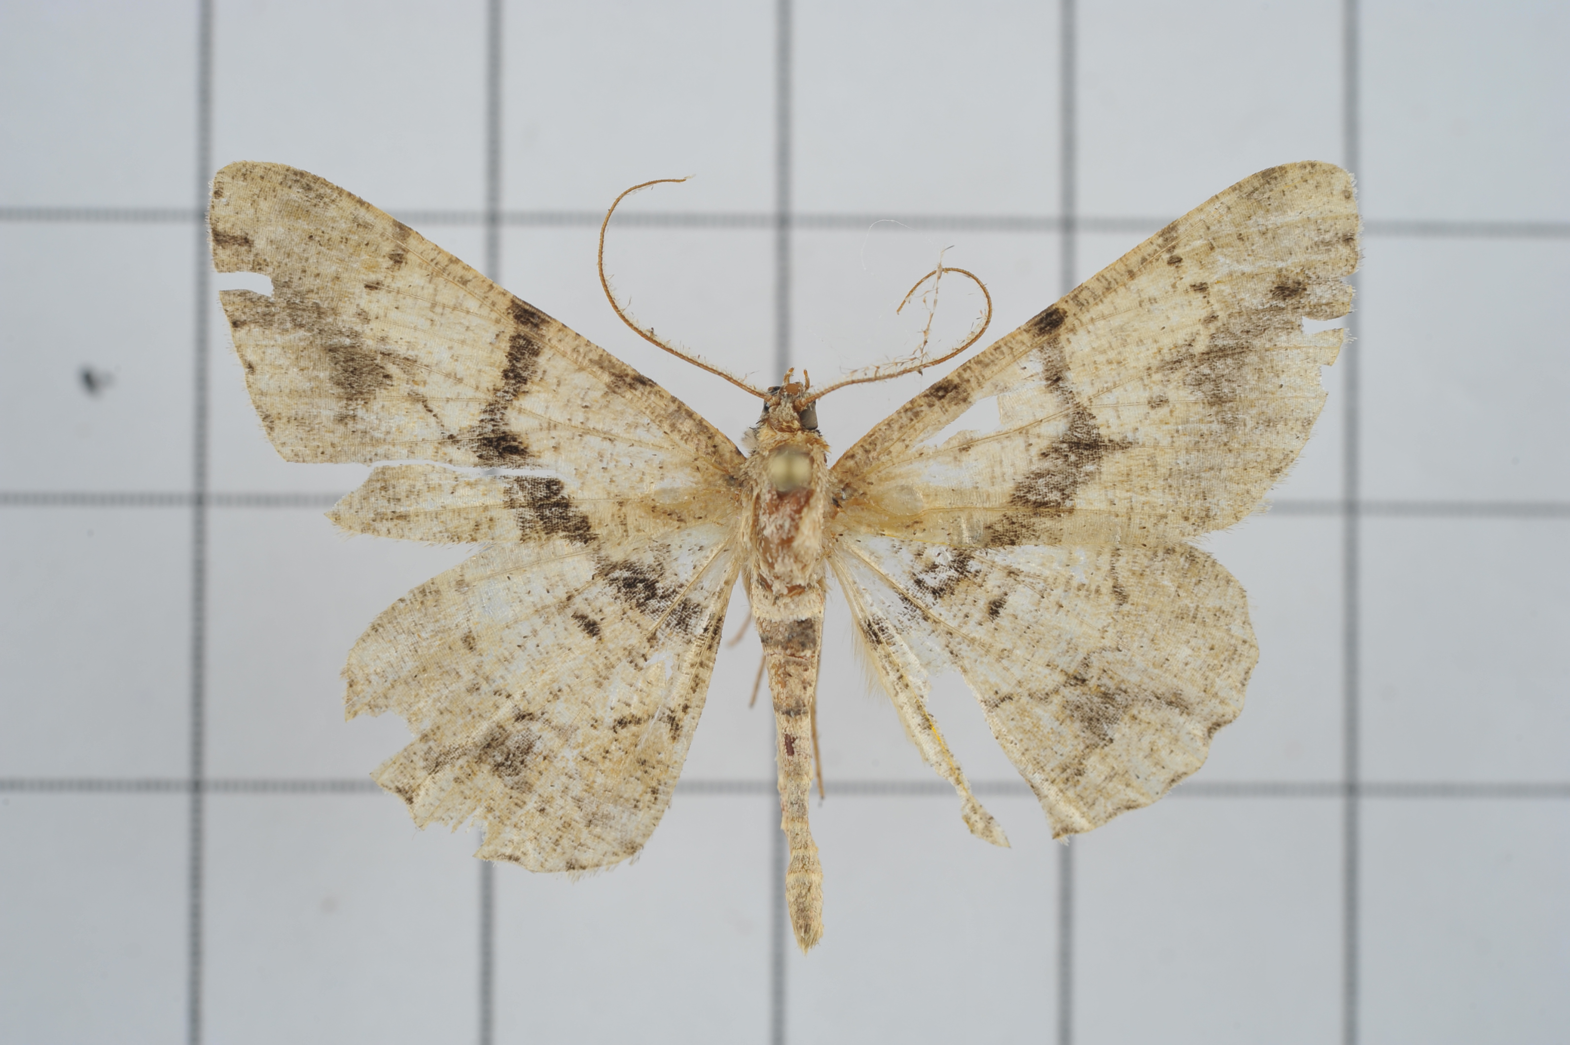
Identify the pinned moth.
Psilalcis diorthogonia
